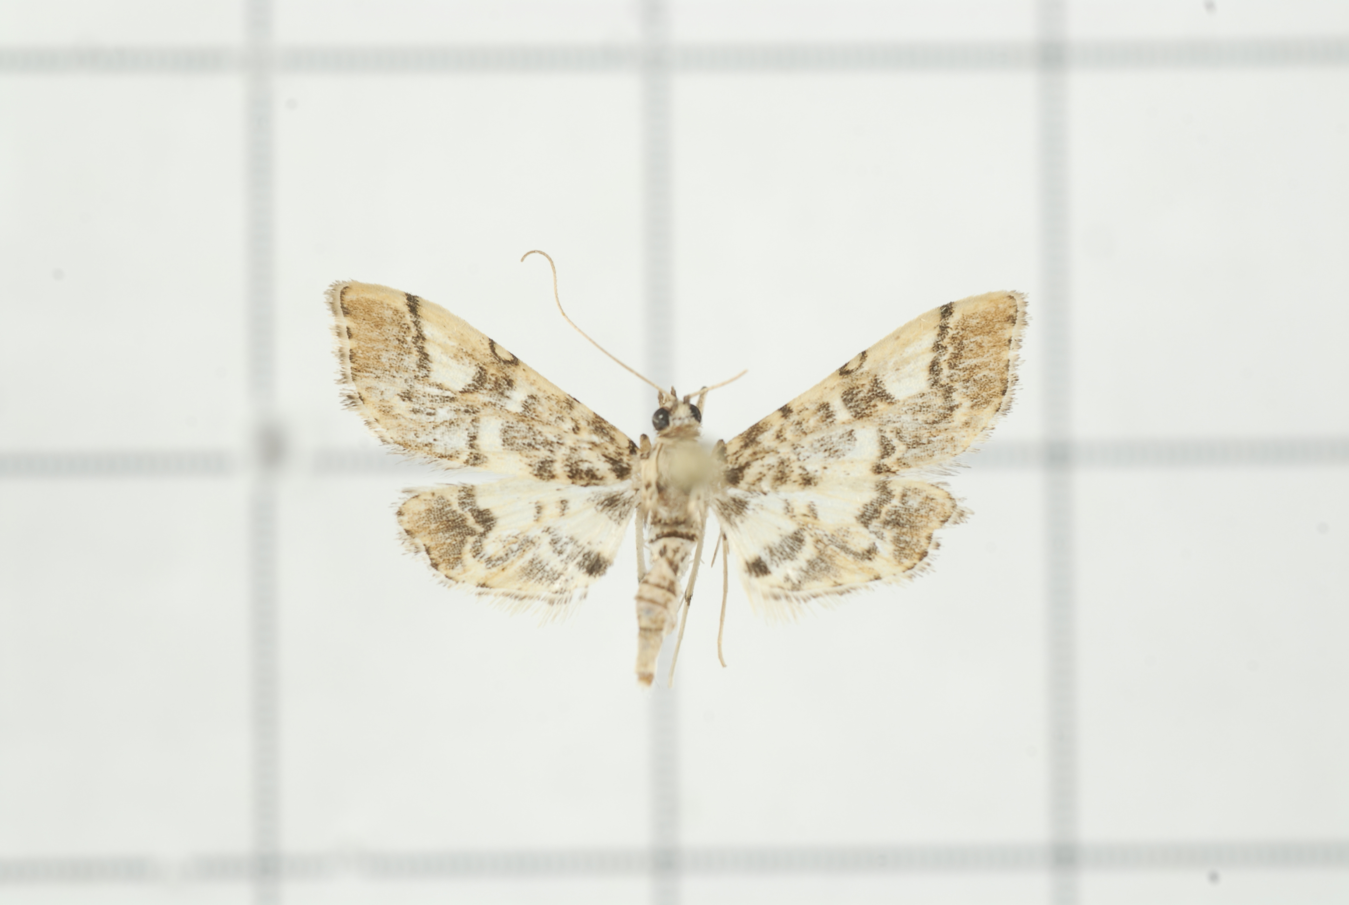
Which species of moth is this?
Lamprosema commixta
